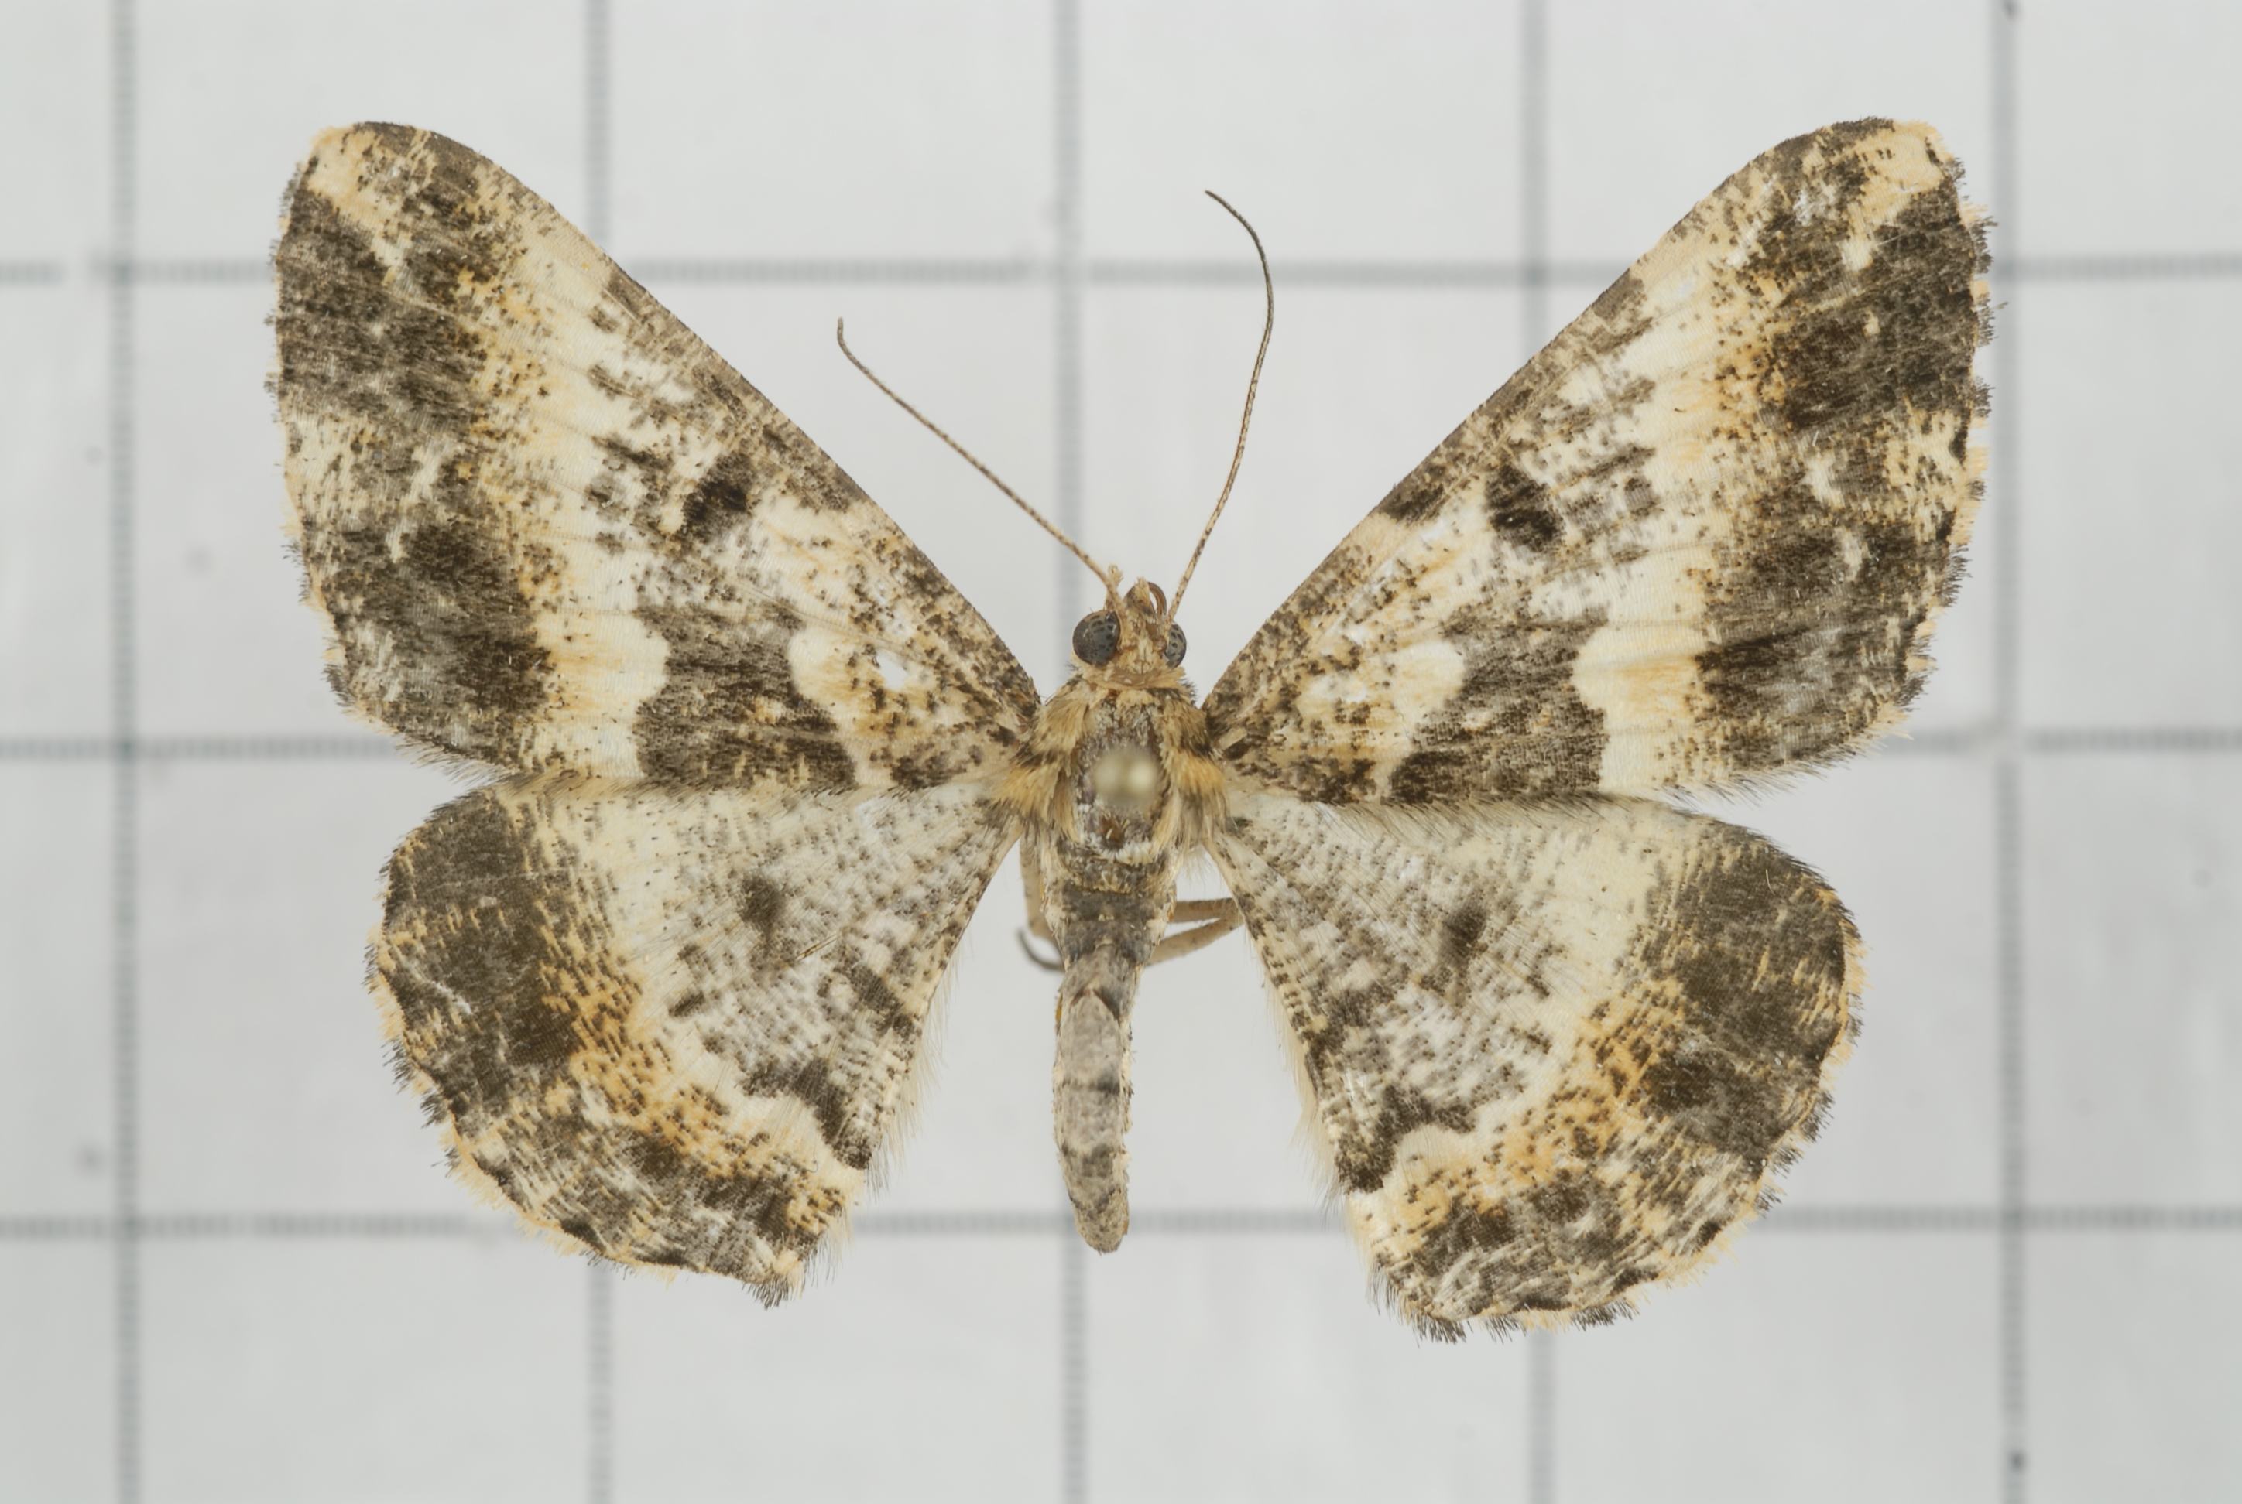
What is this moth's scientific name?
Harutaea flavizona
